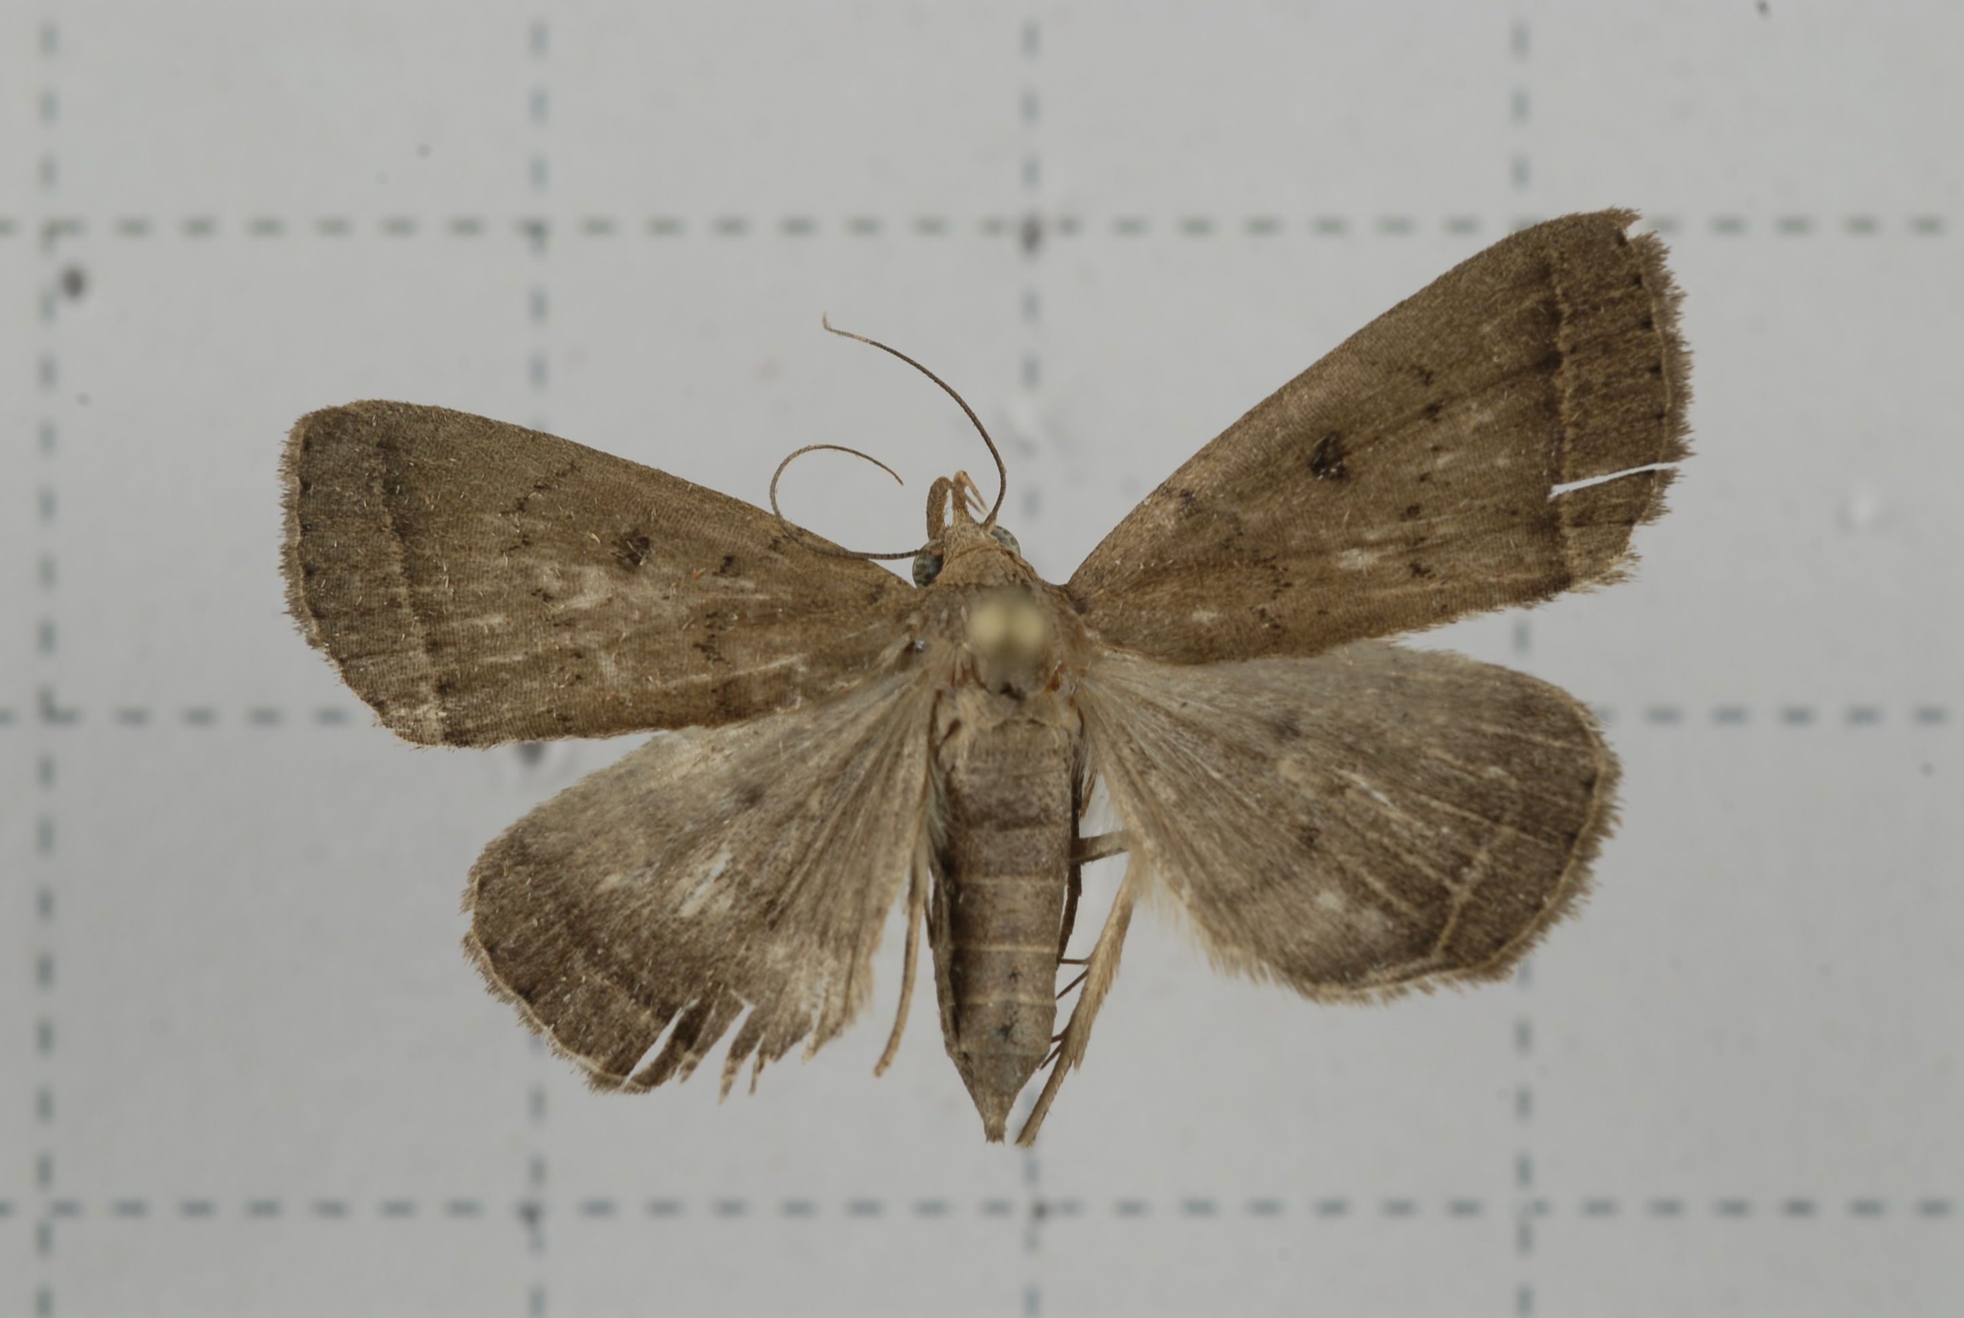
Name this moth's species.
Simplicia simplicissima
